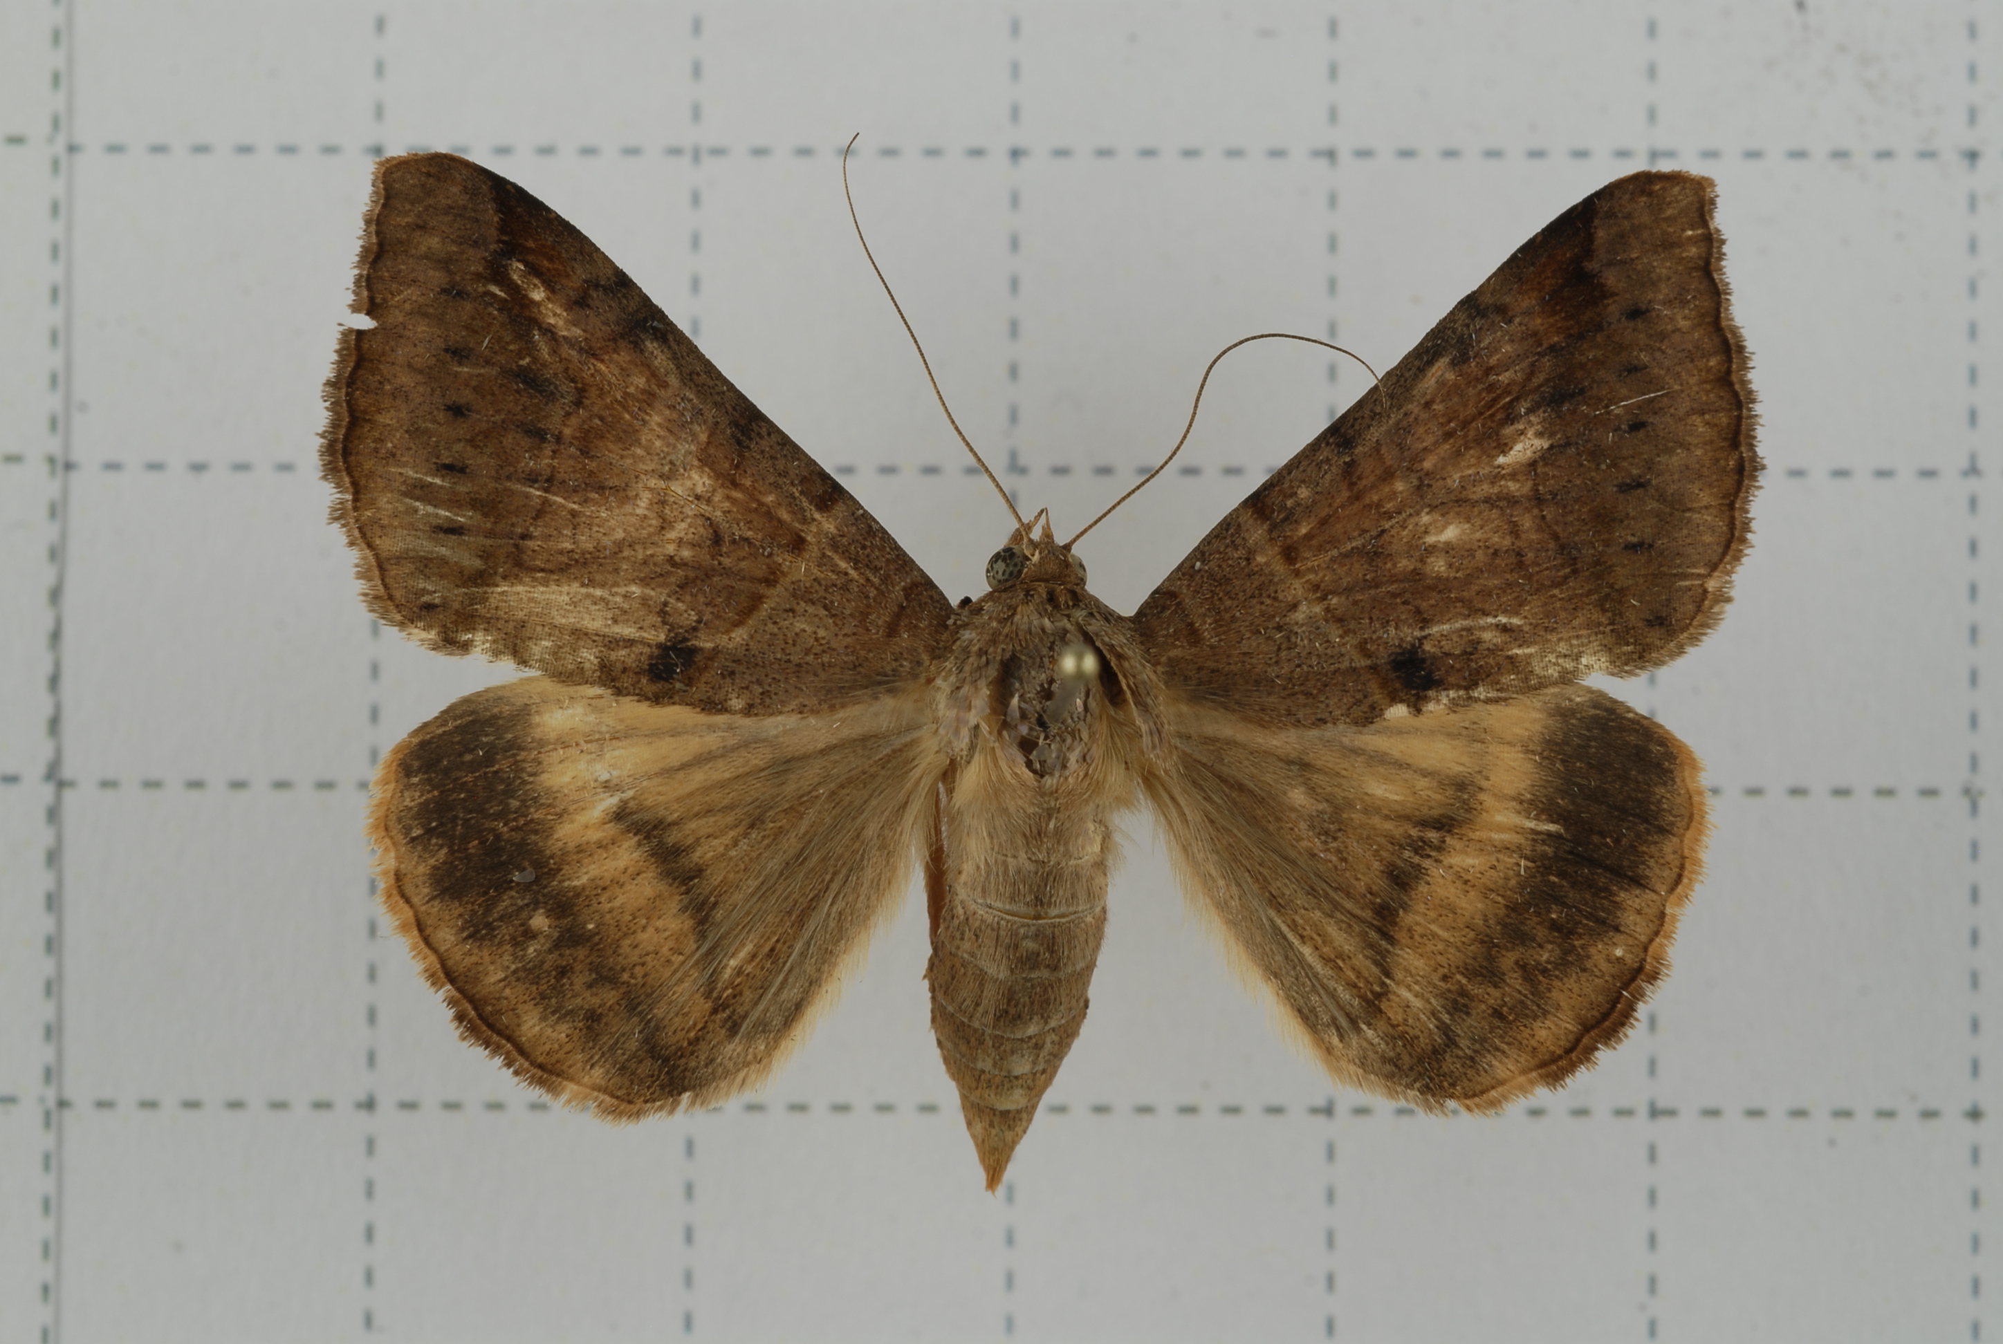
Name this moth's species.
Mocis undata
